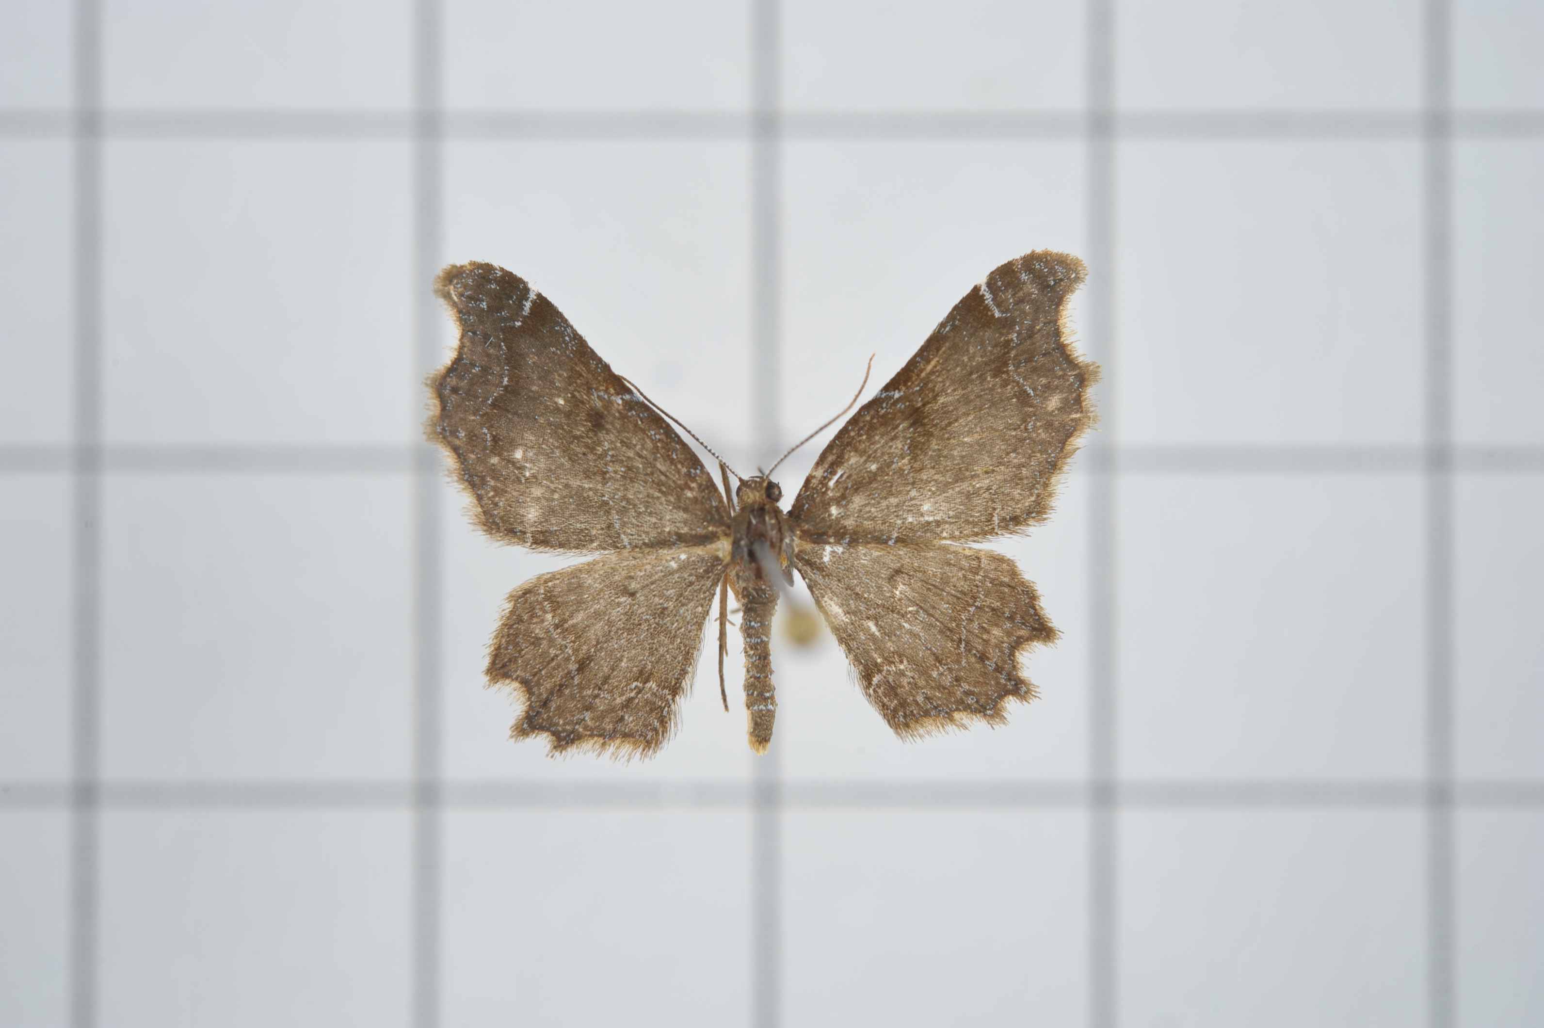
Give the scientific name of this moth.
Hastina subfalcaria caeruleolineata
